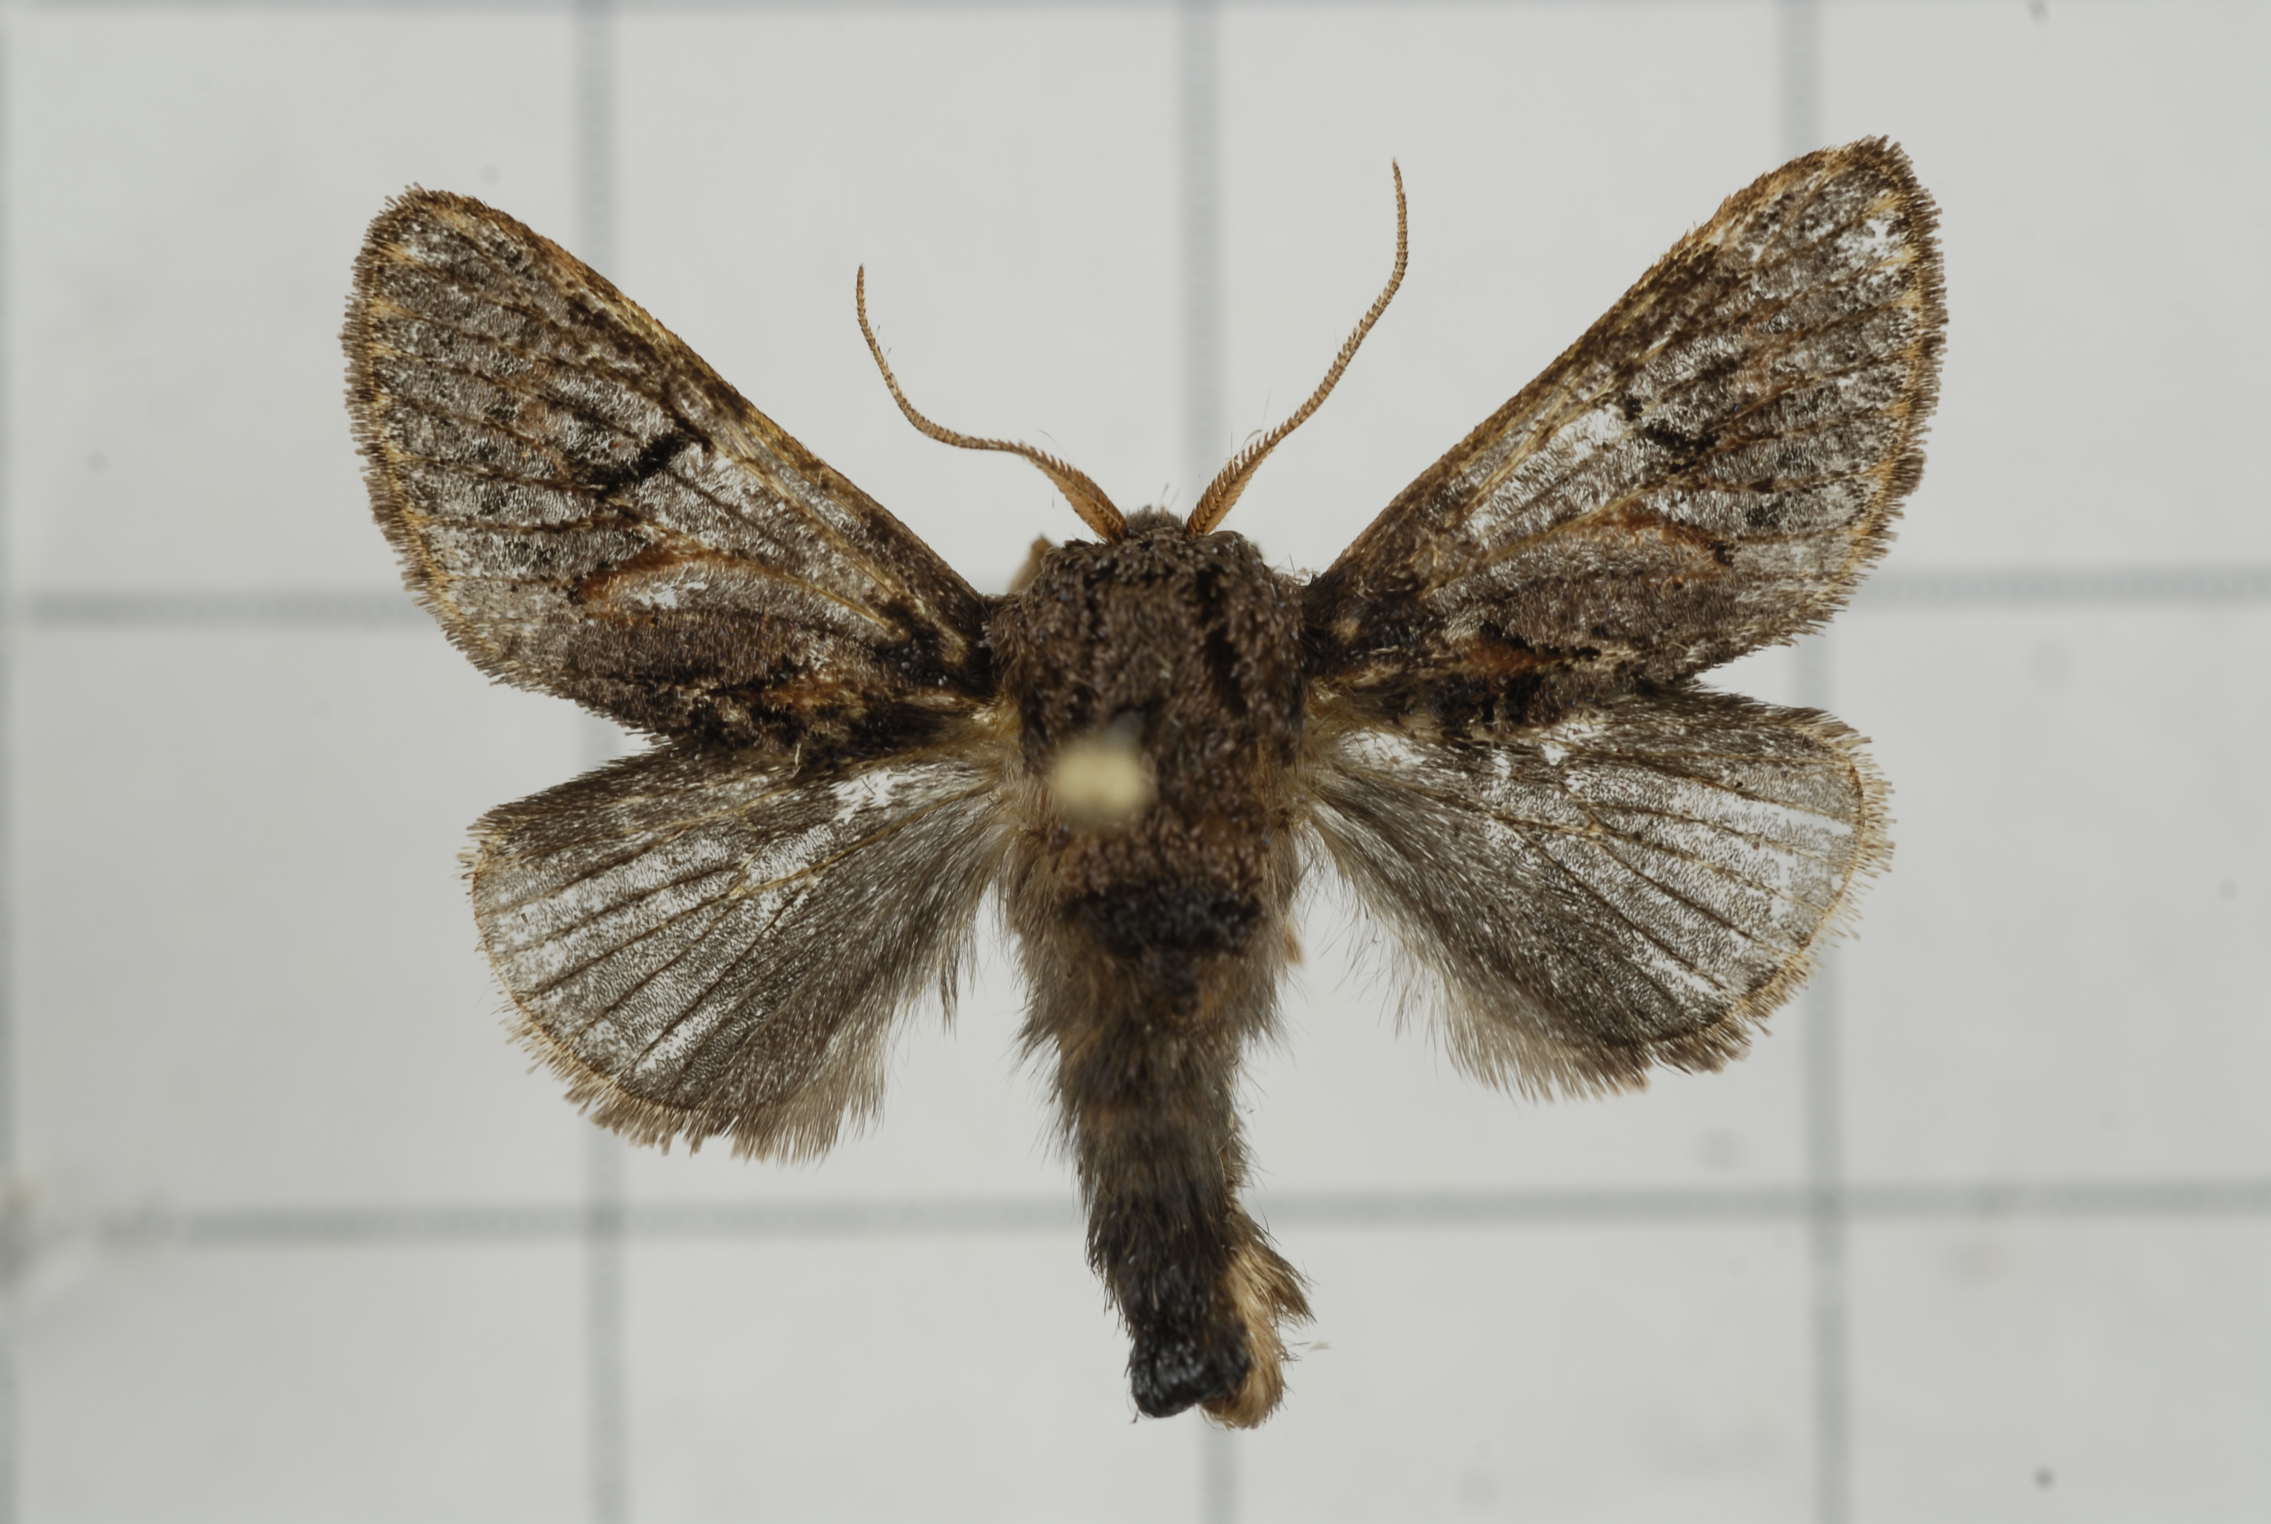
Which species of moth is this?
Prapata owadai
